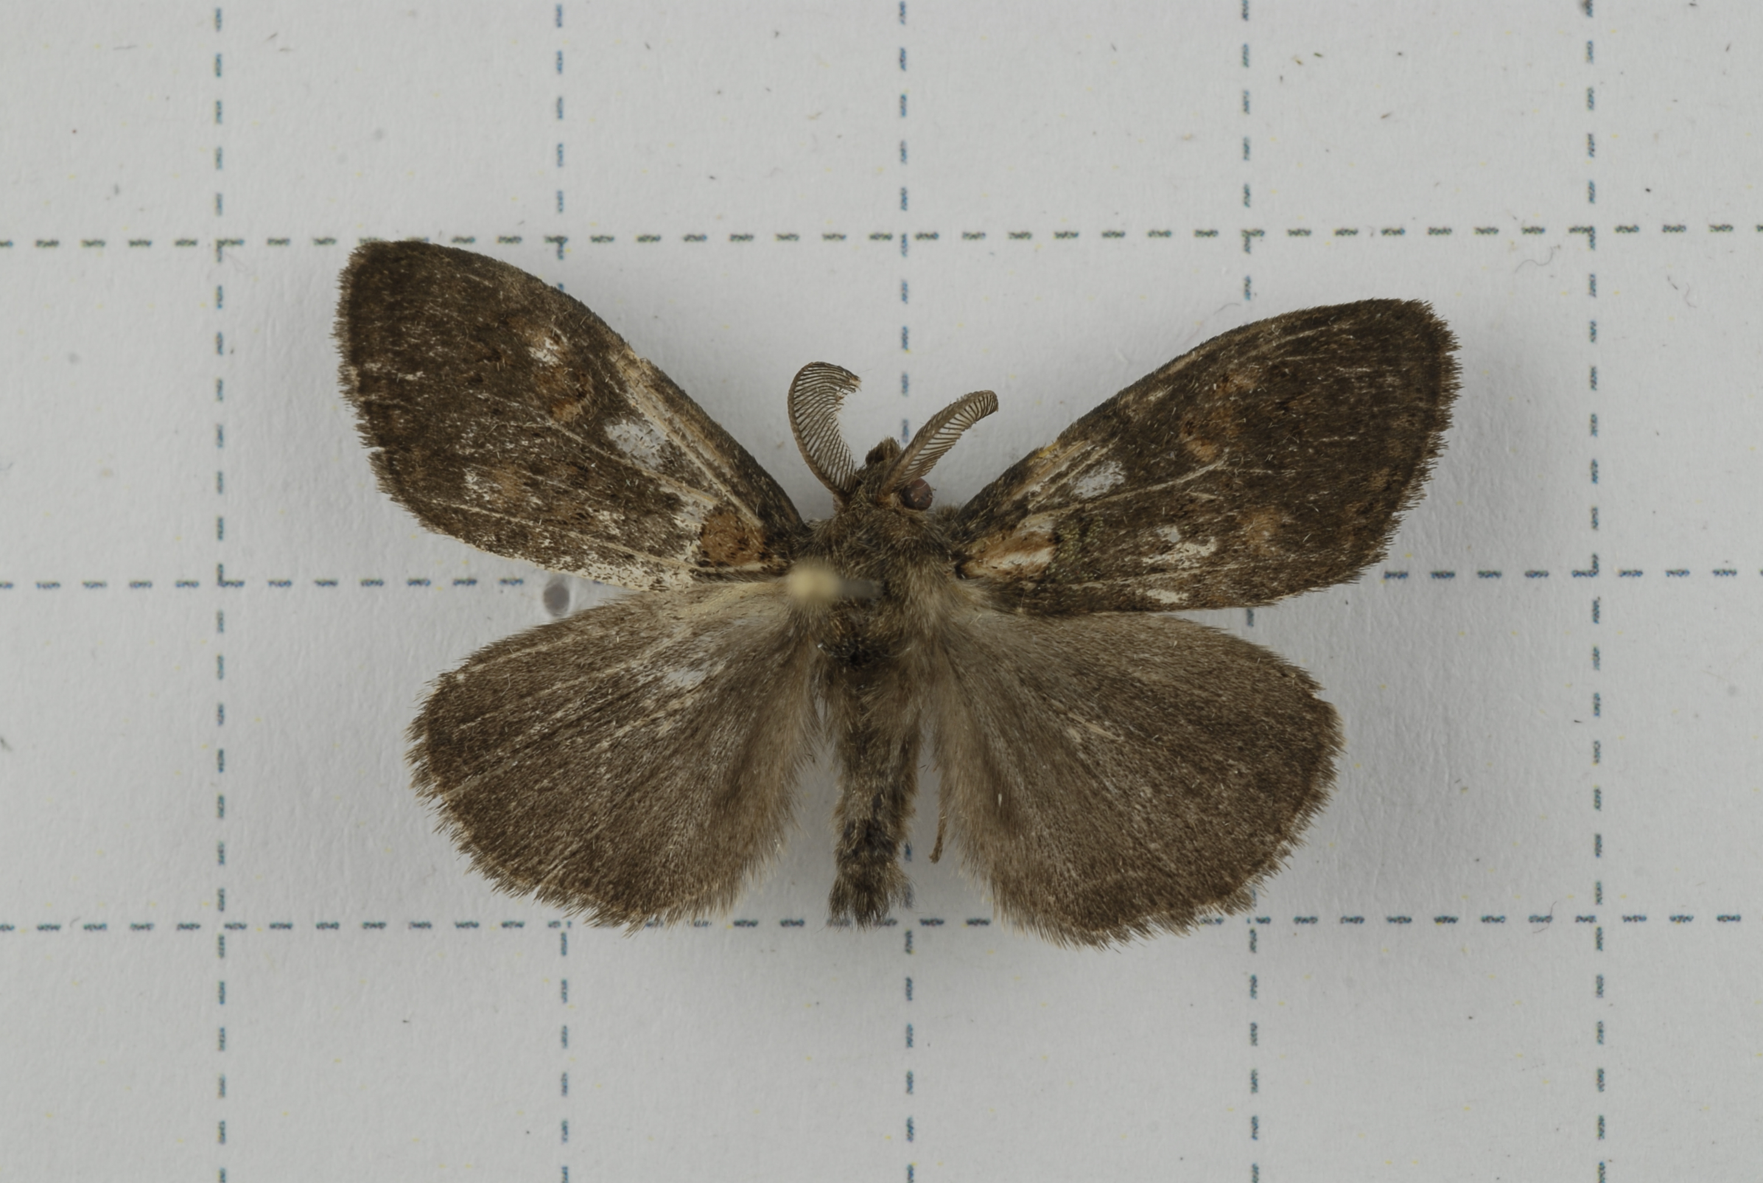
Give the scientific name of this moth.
Olene dudgeoni
